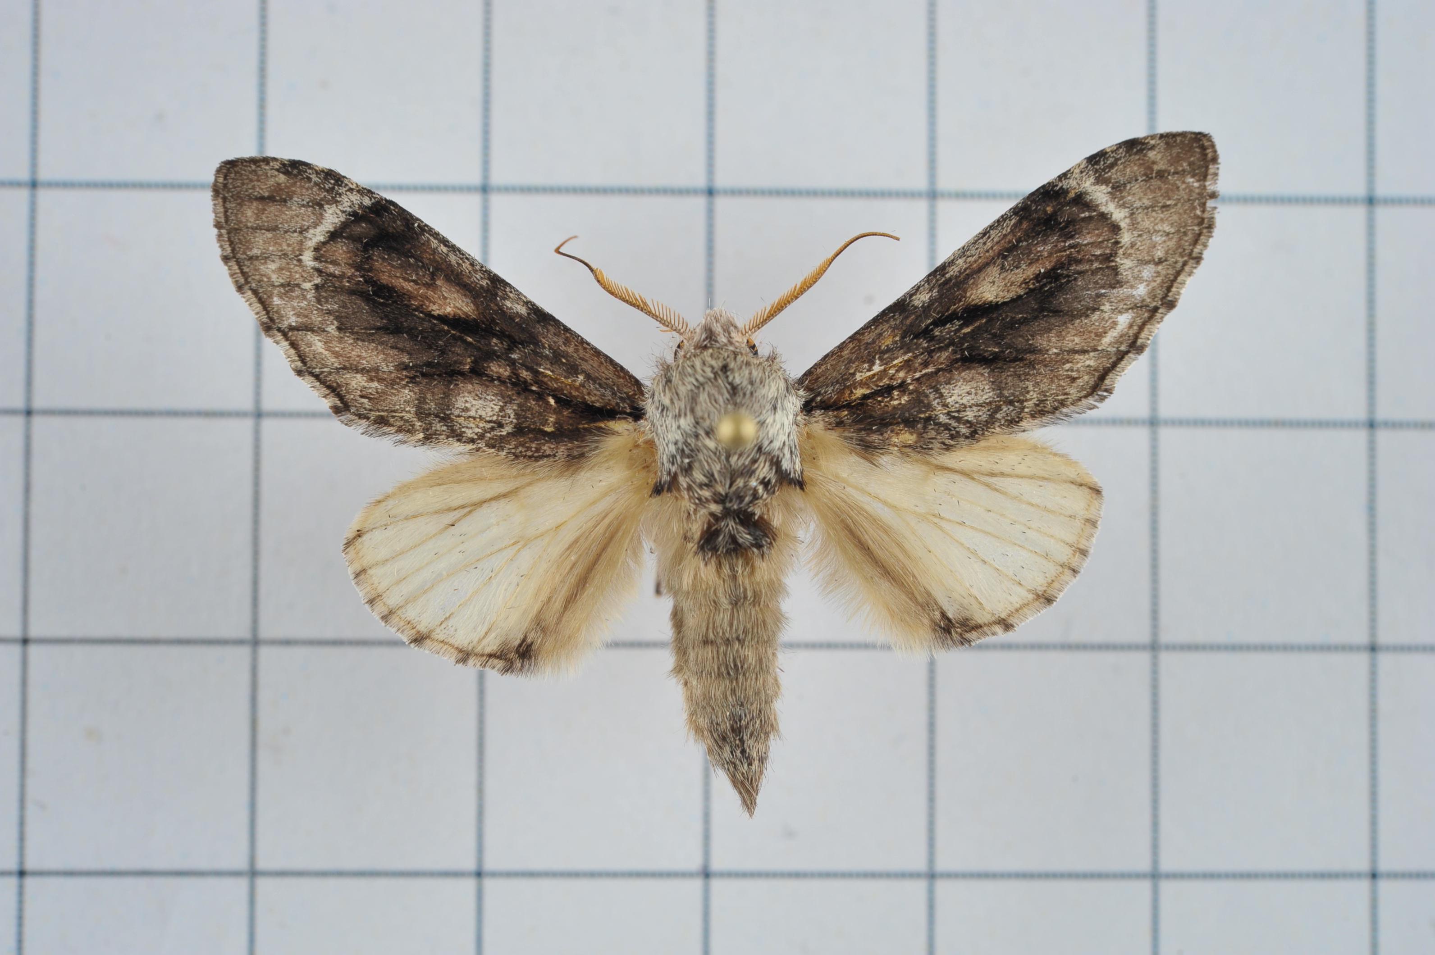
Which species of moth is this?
Fentonia baibarana
